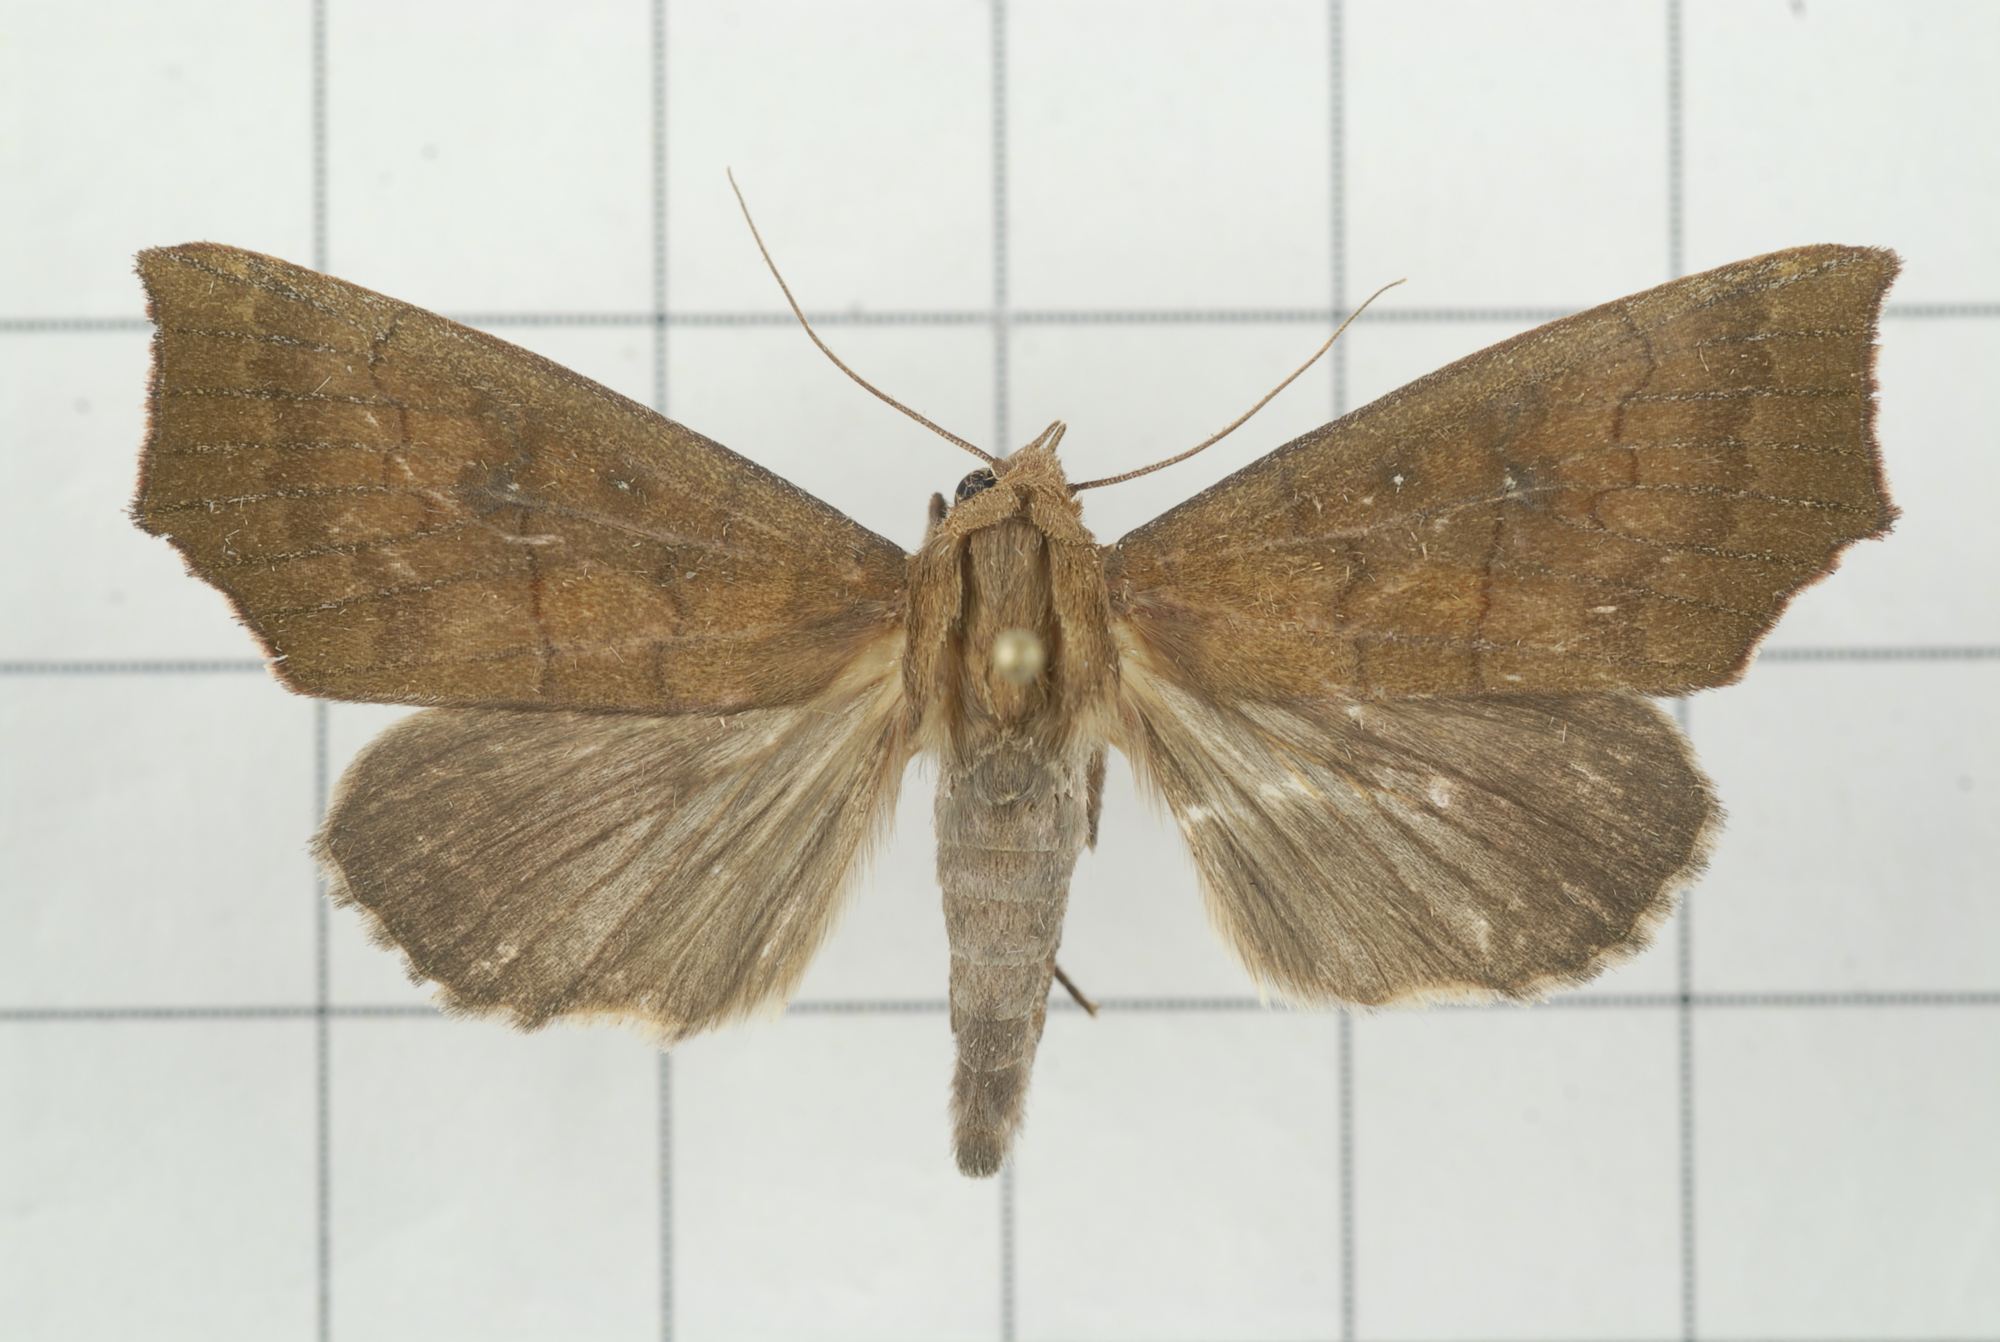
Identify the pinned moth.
Rusicada privata
